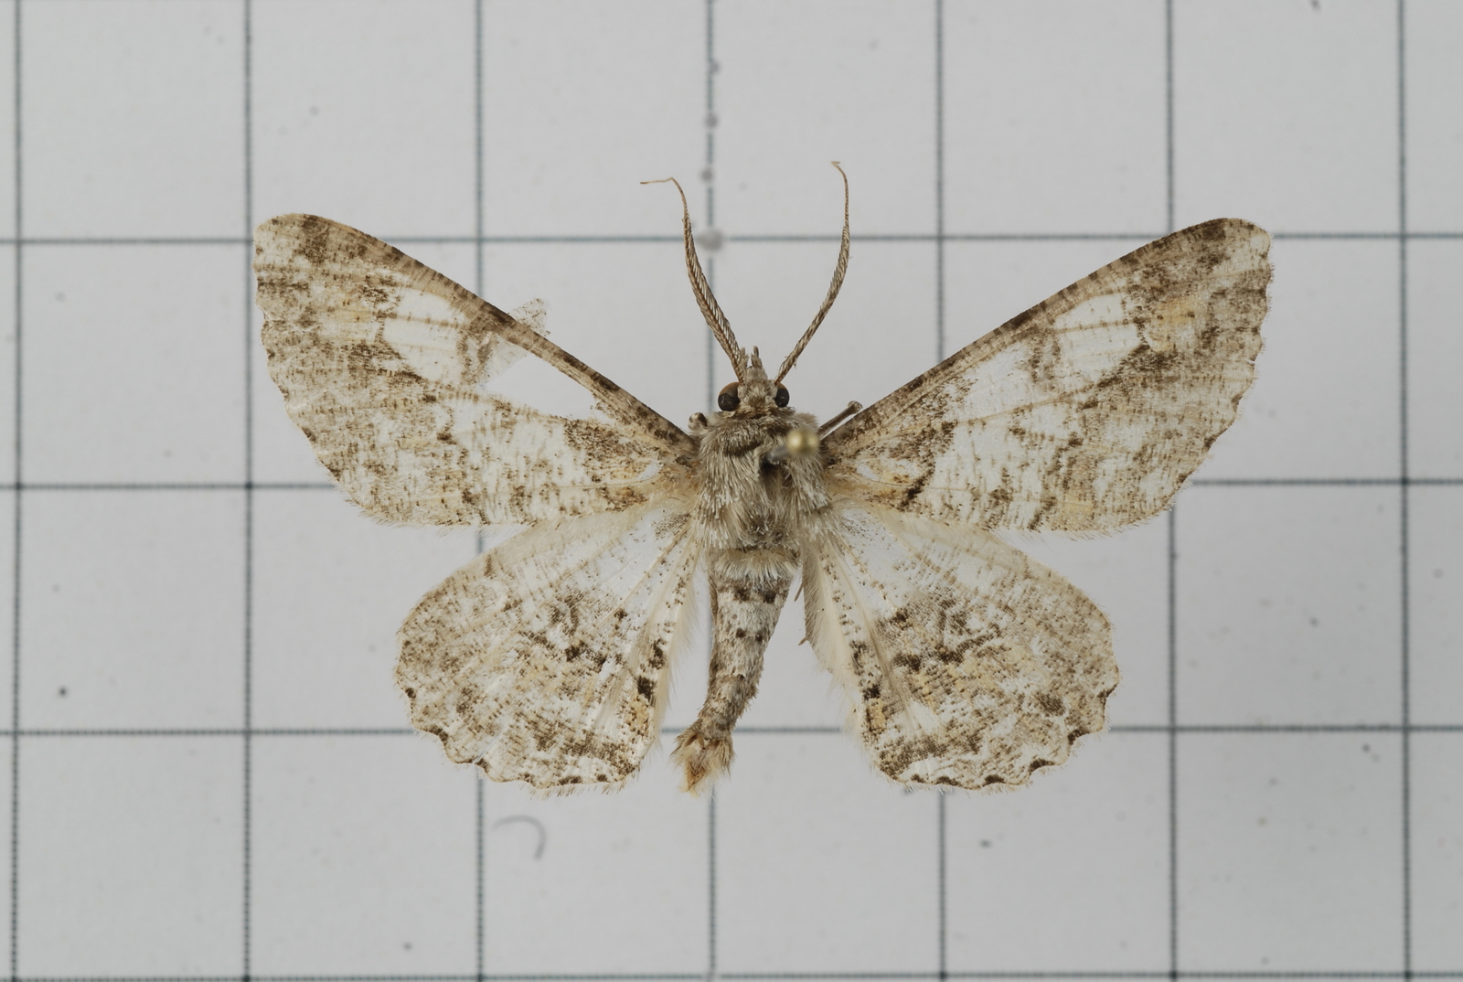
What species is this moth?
Cleora fraterna
